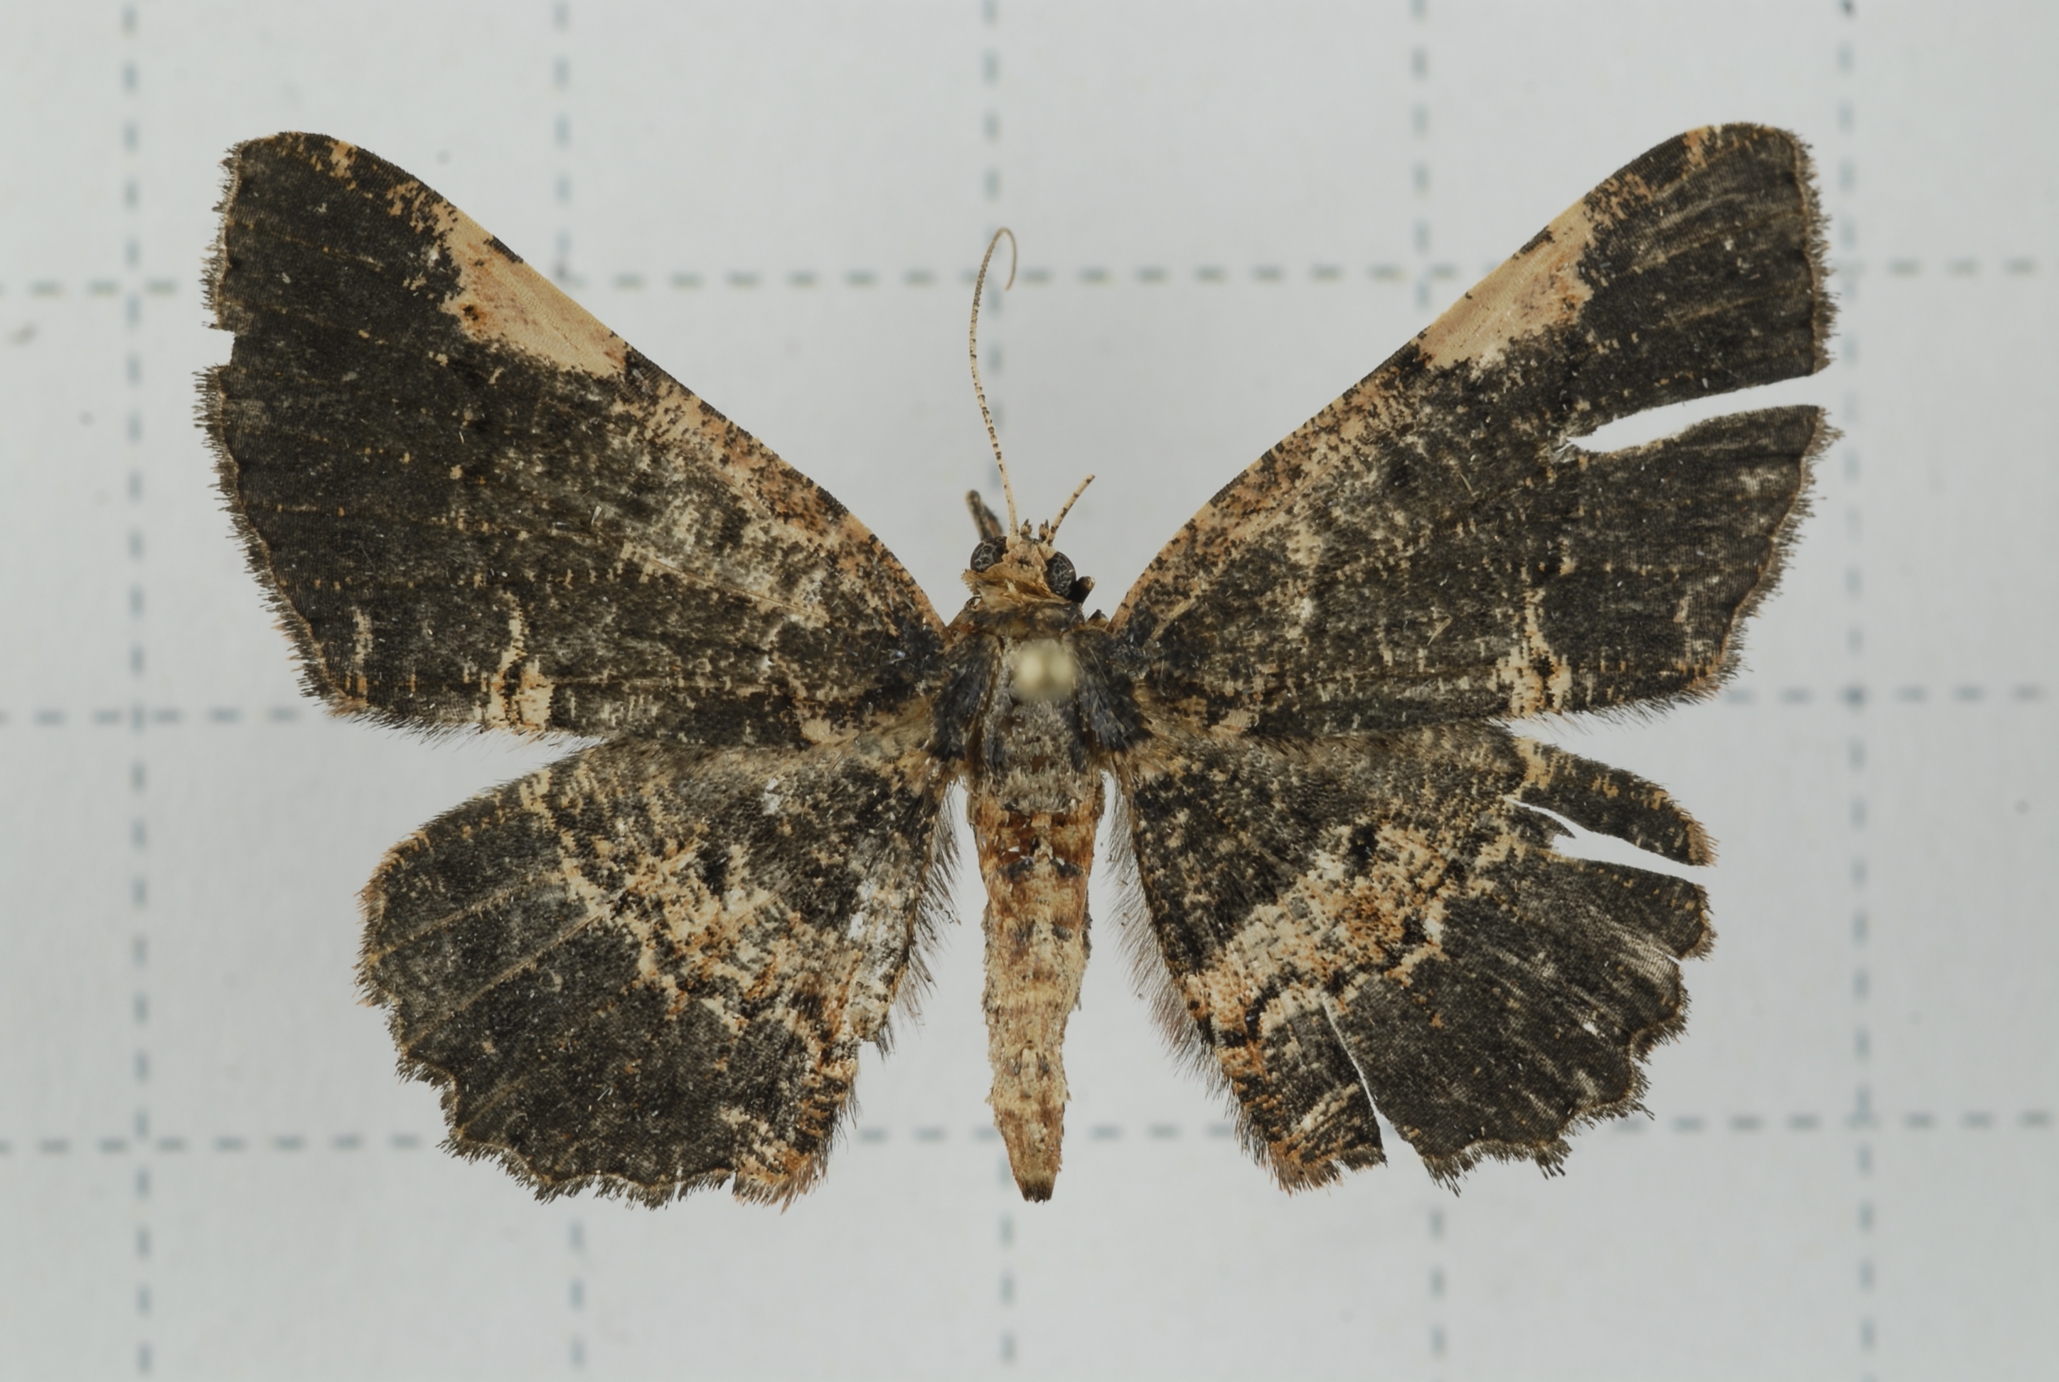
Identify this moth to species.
Abaciscus costimacula
